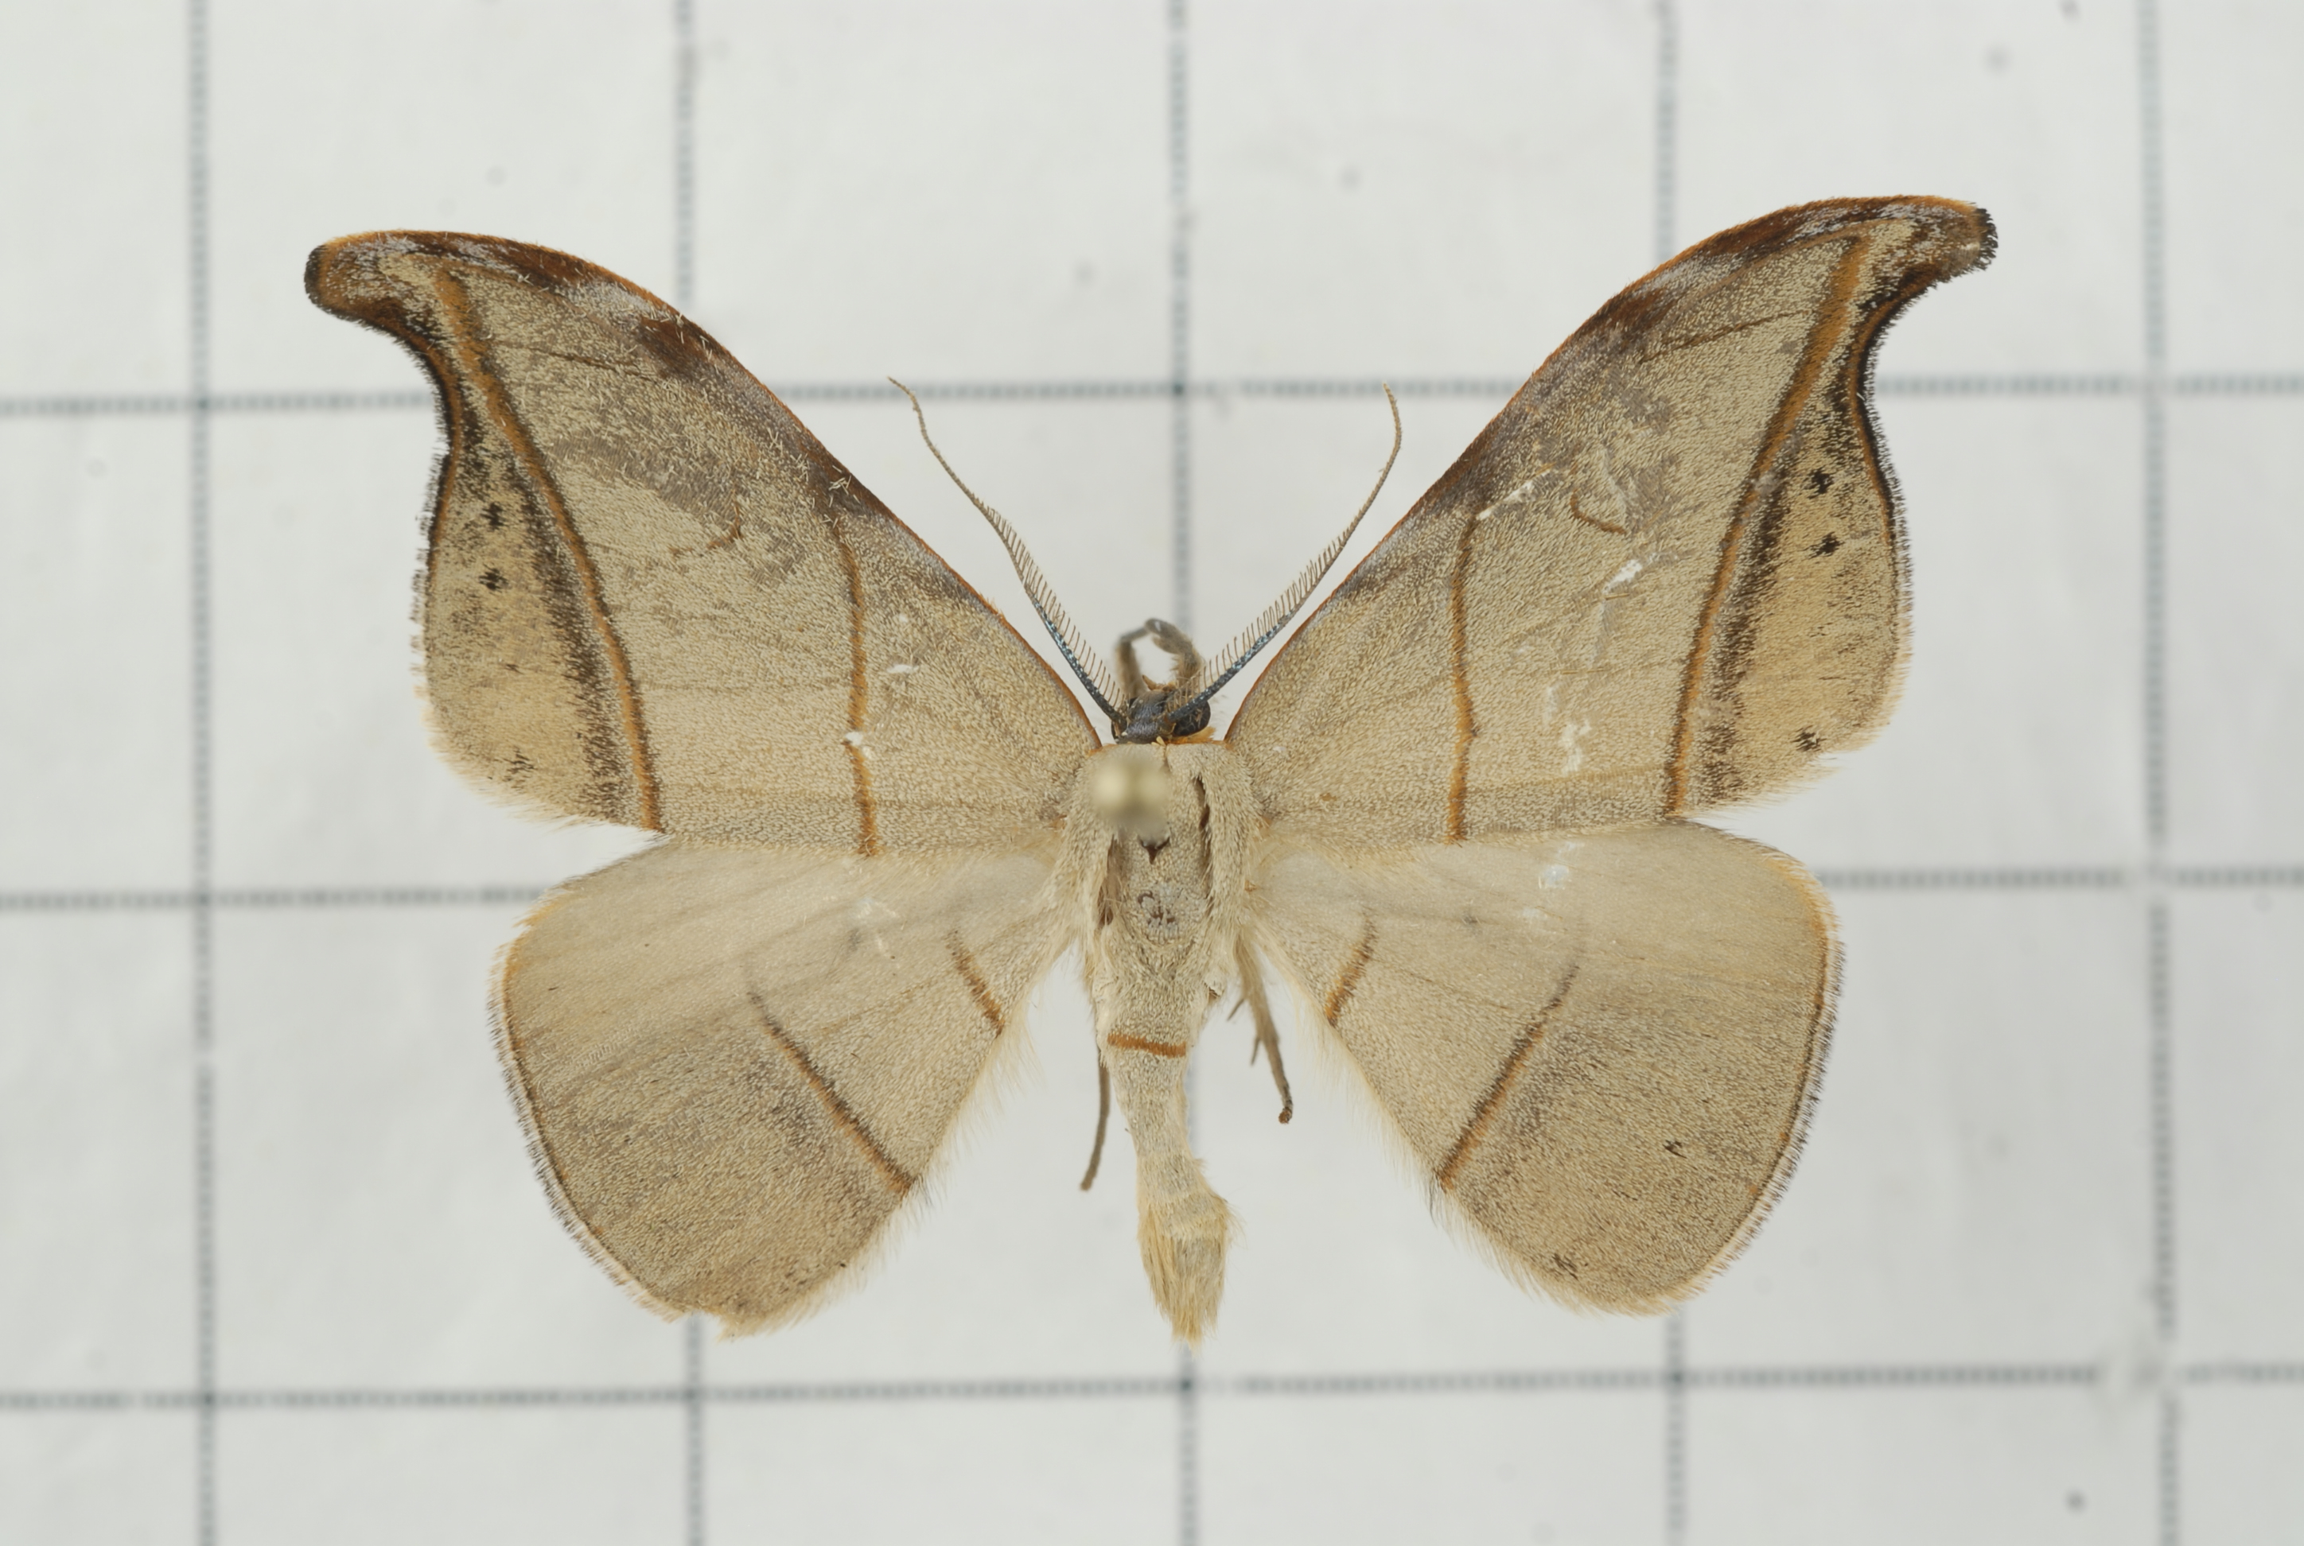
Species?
Nordstromia semililacina
